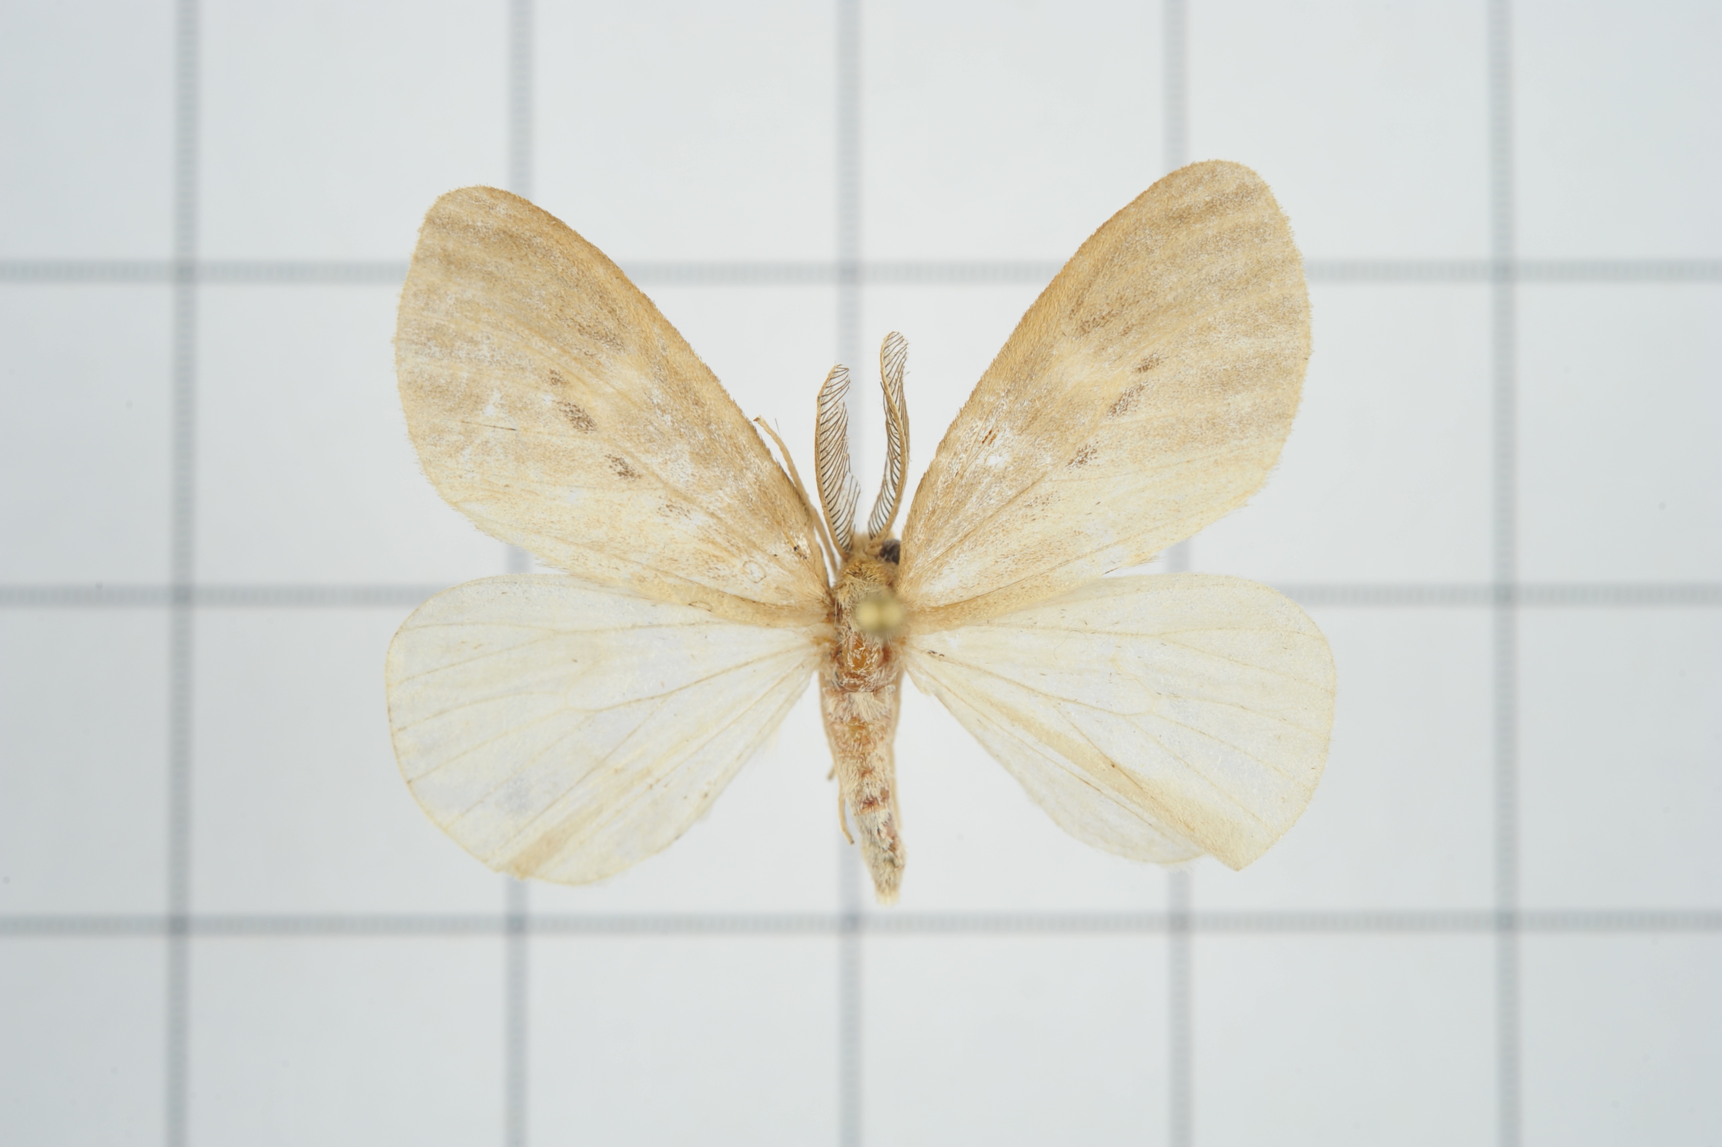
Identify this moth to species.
Pantana ochripalpis
